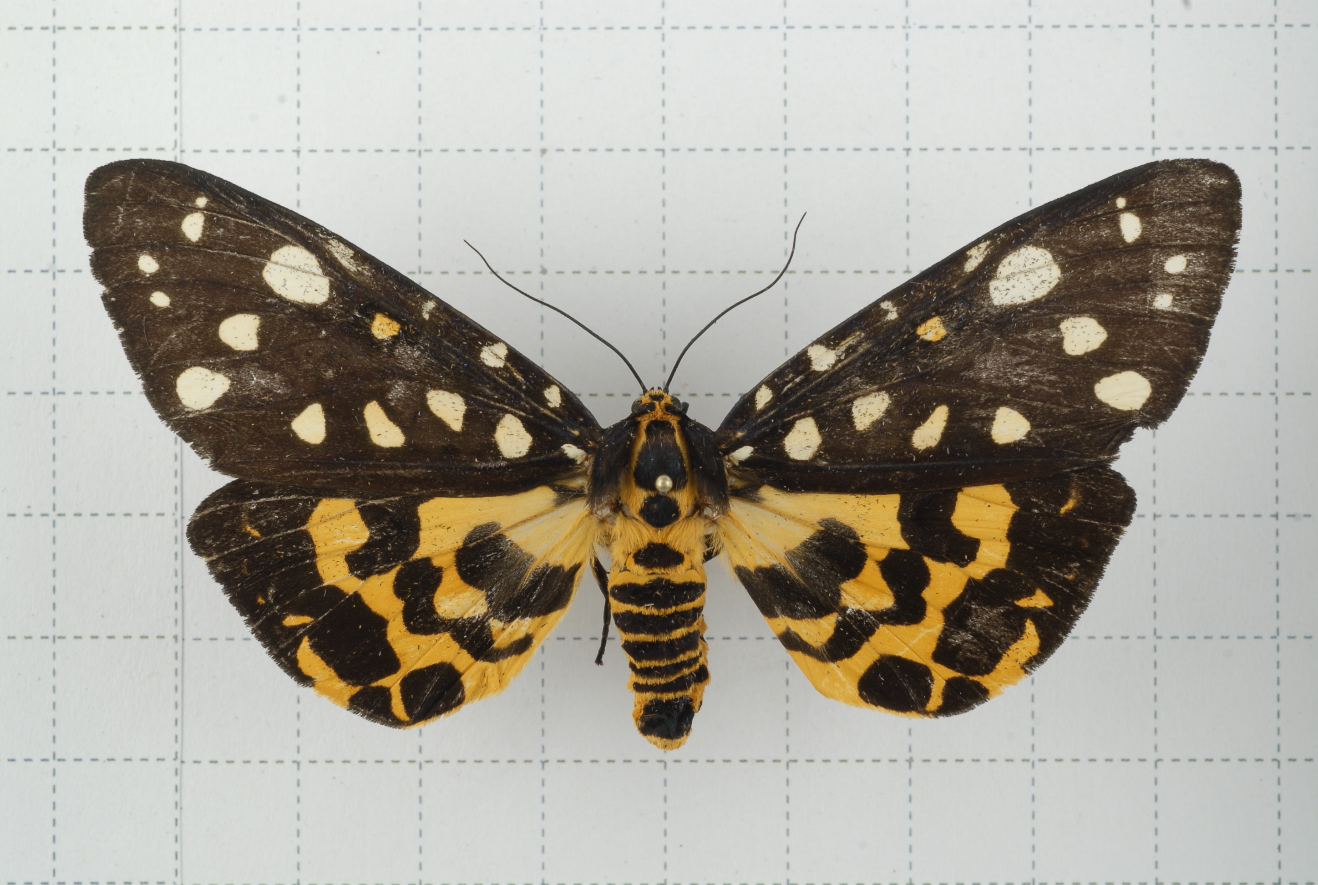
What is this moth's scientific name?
Aglaomorpha histrio formosana
